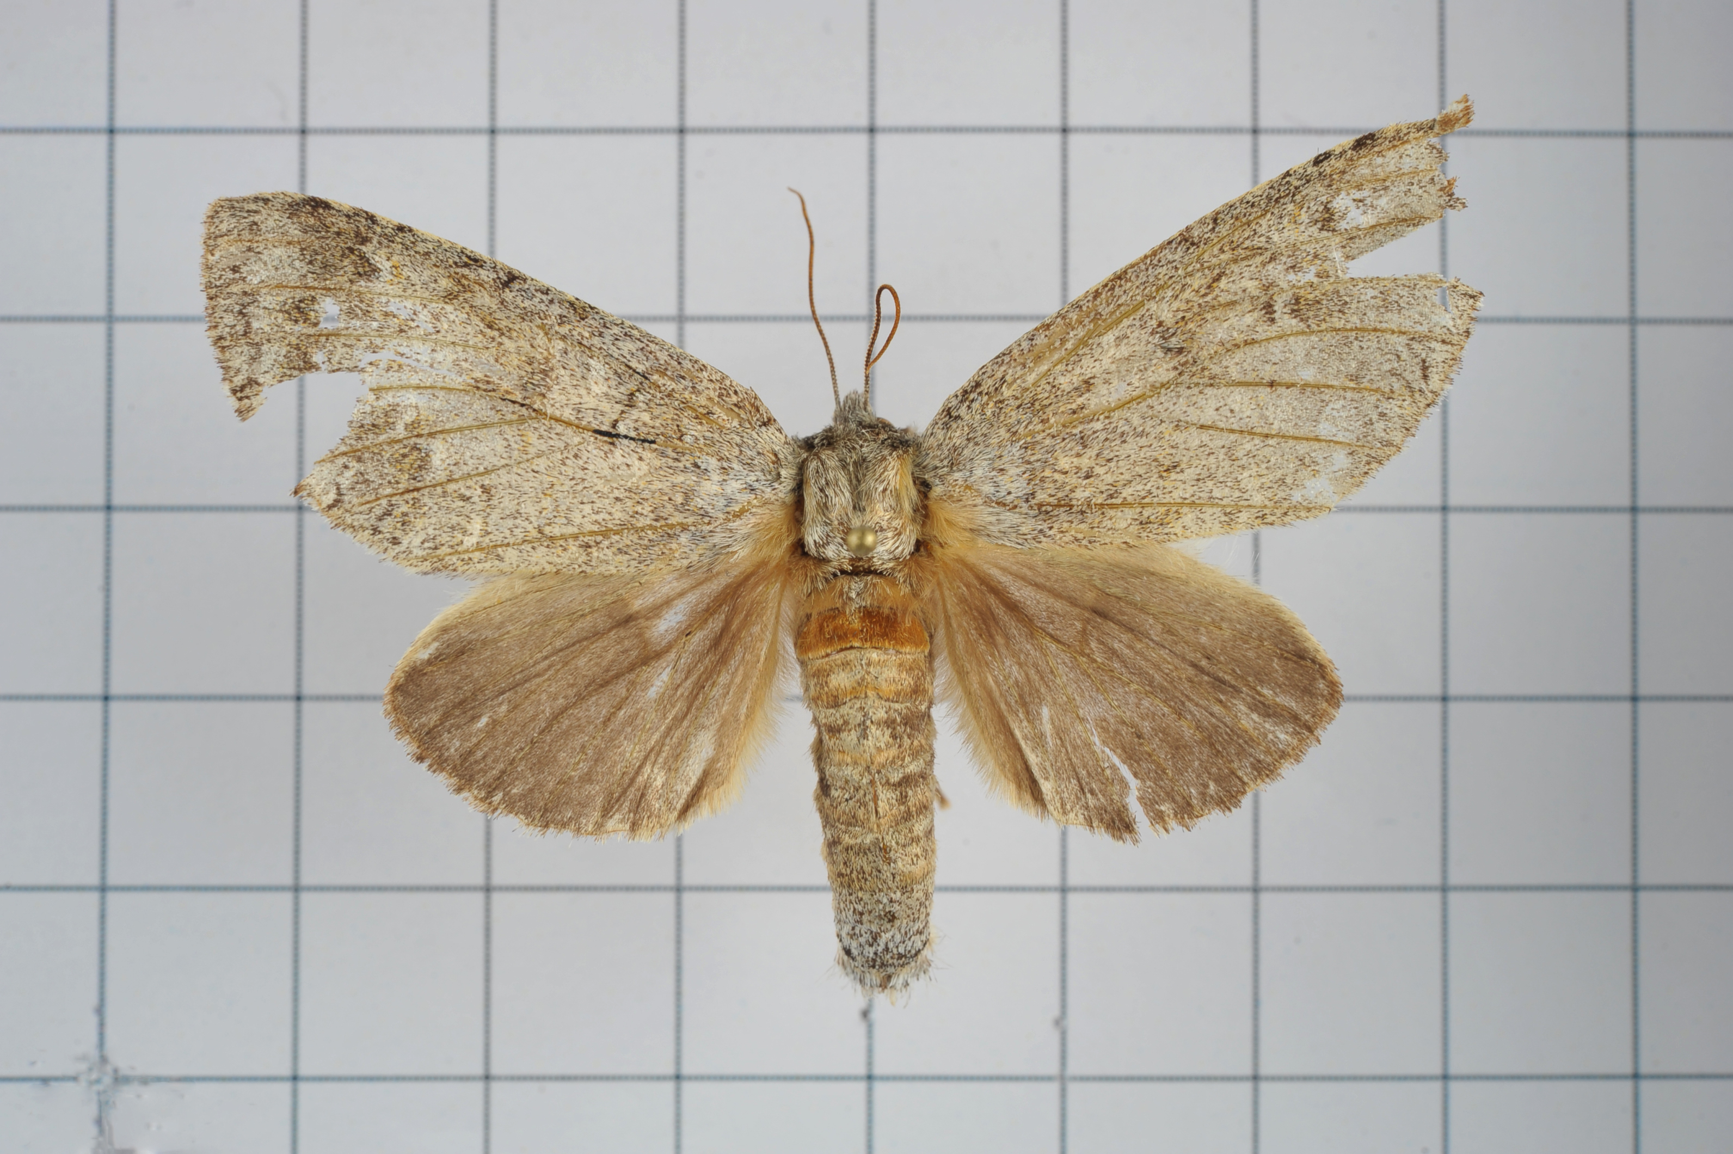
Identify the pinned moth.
Mesophalera sigmata
